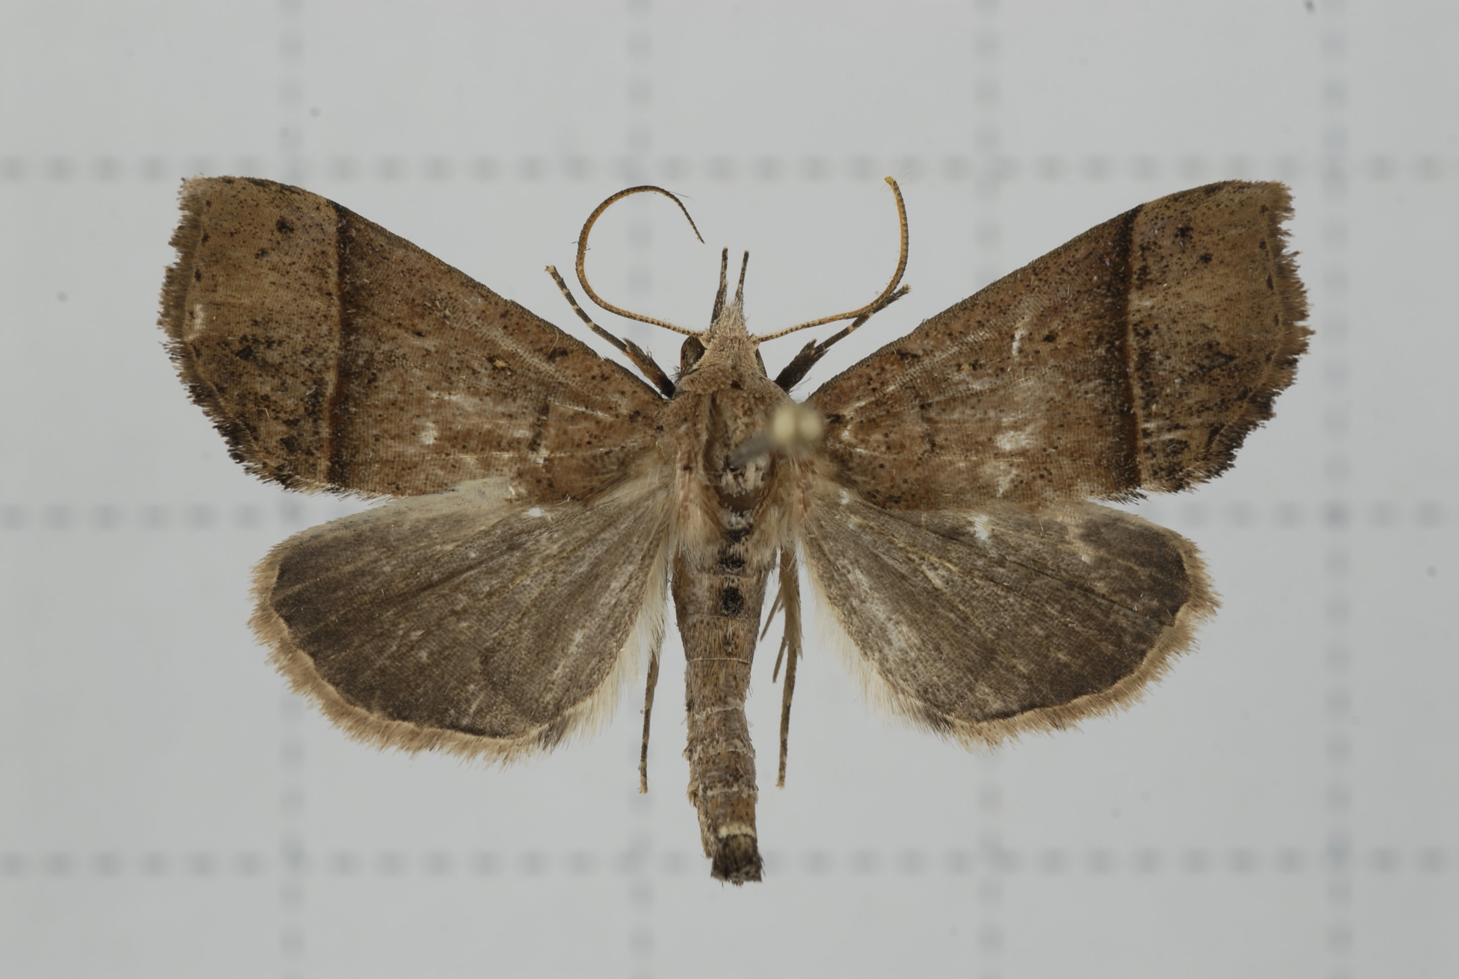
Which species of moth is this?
Hepatica irrorata
